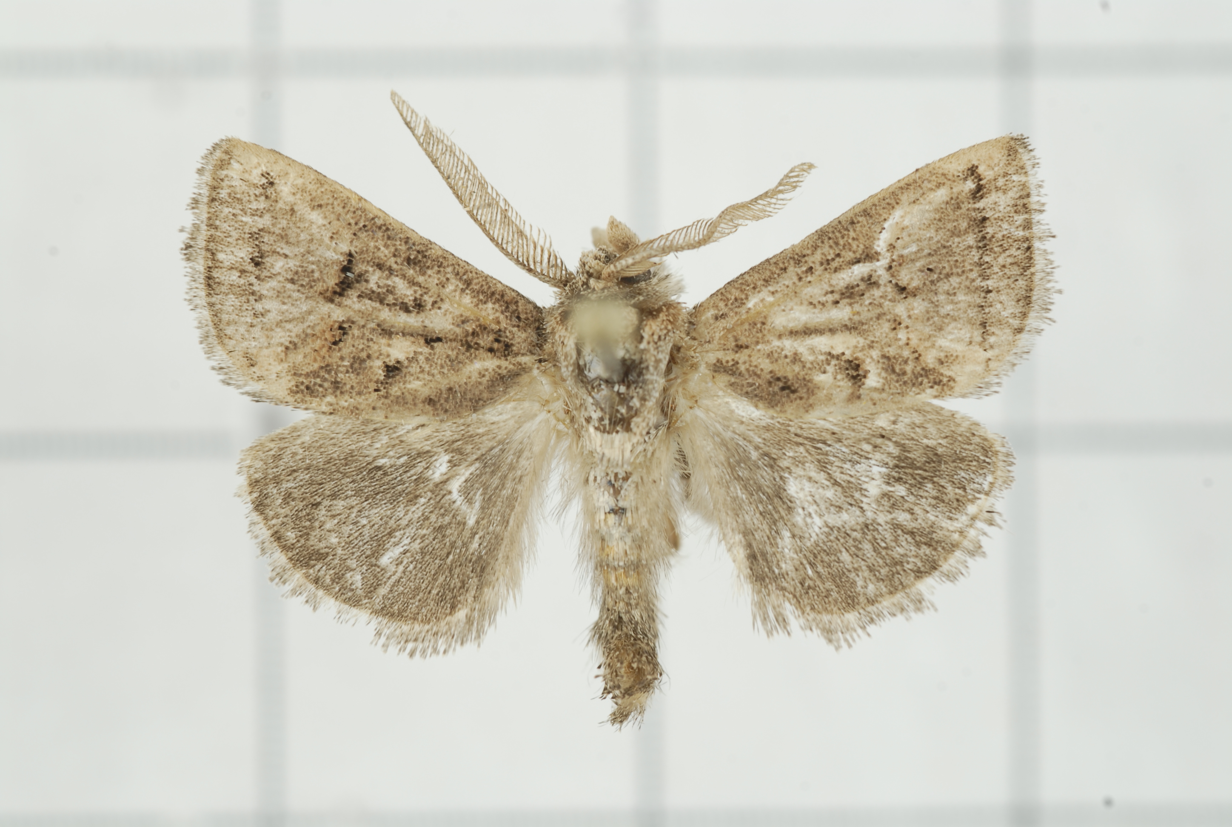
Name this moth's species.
Orthocraspeda furva
